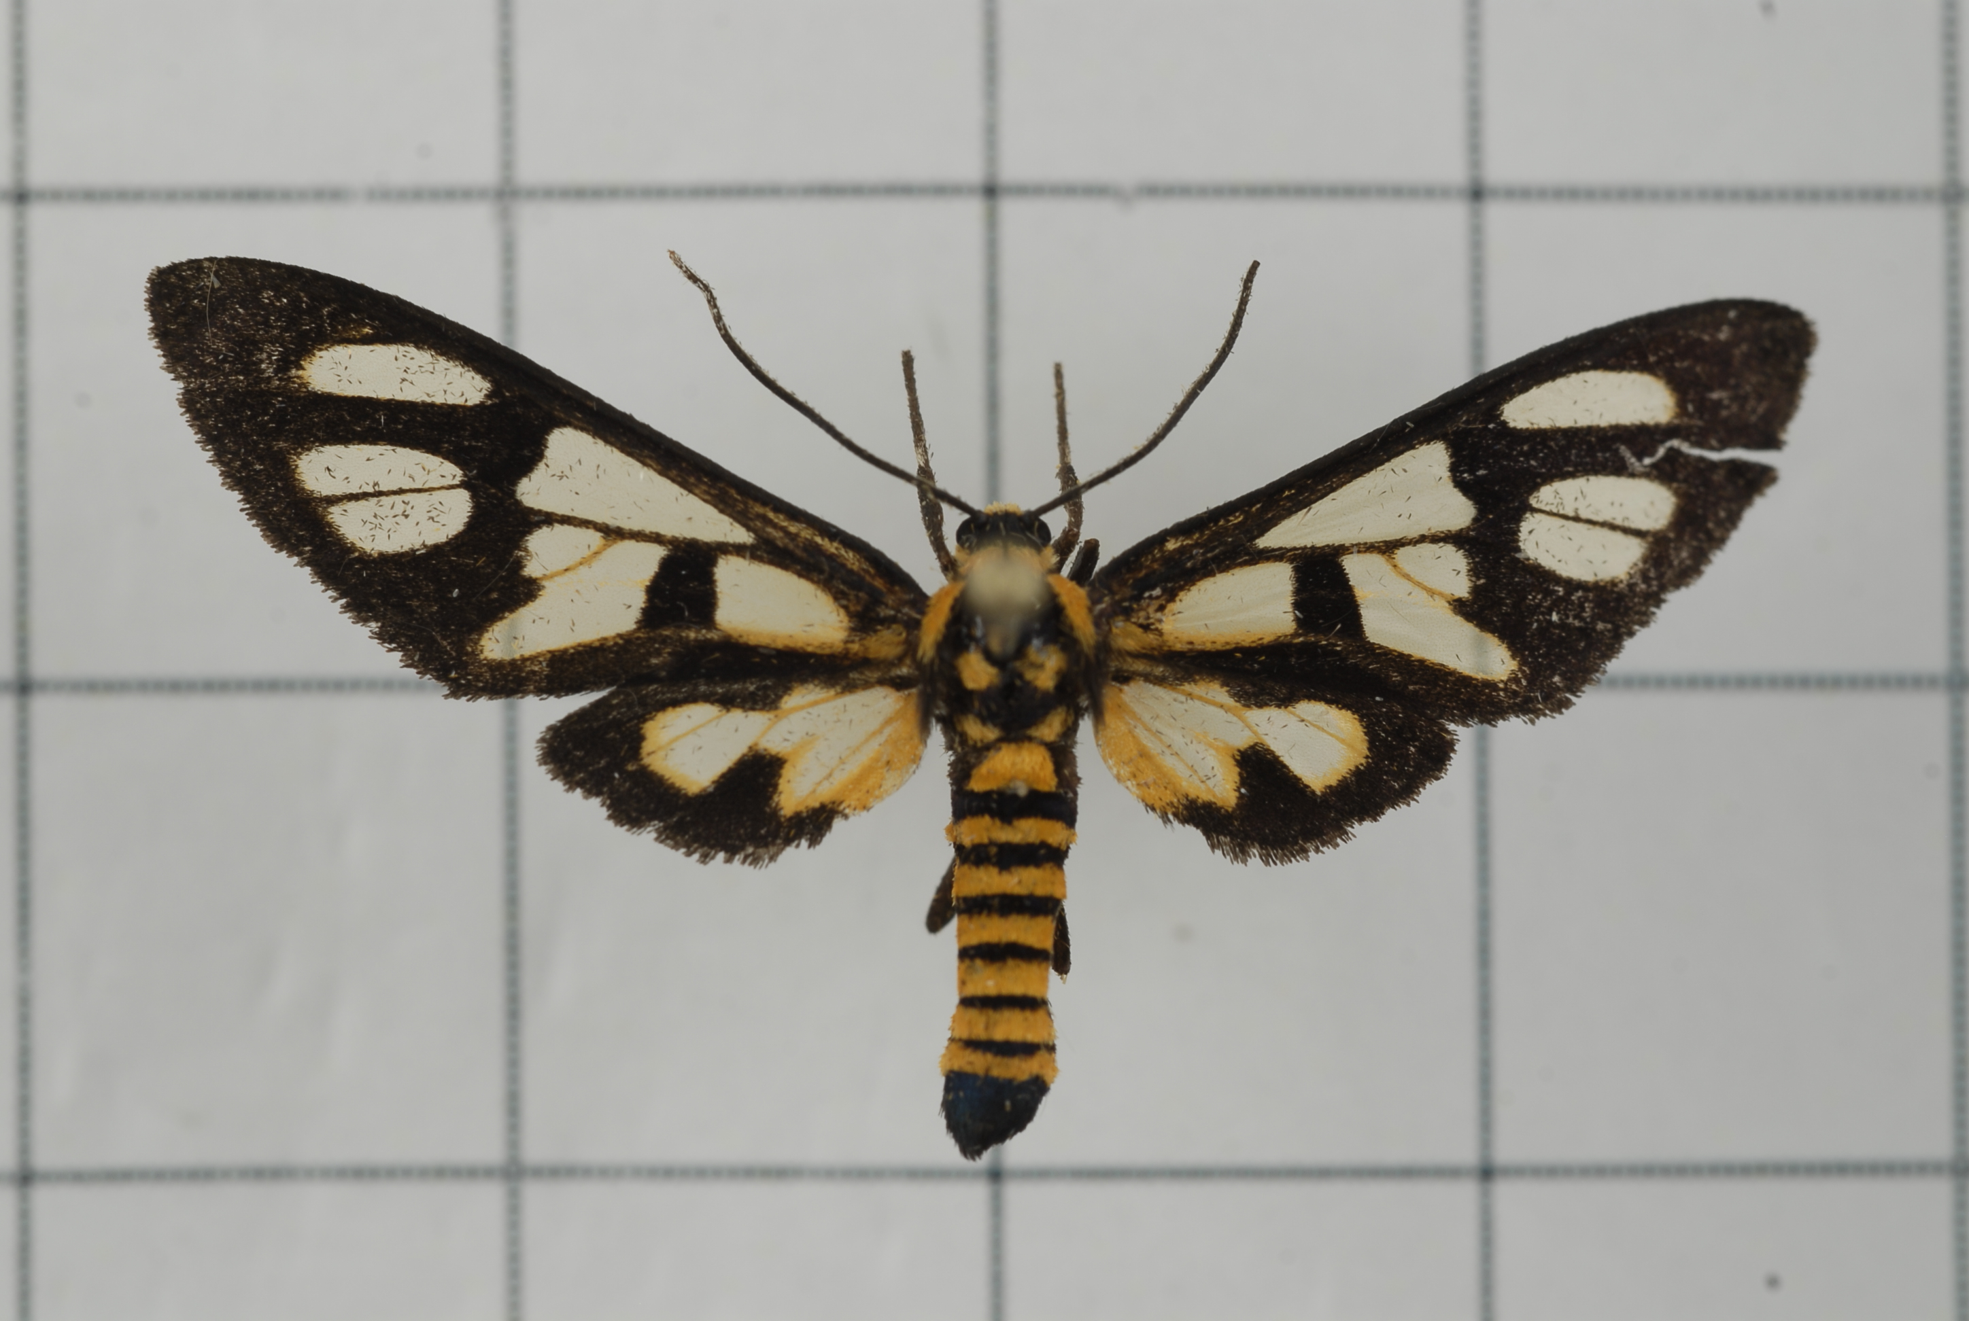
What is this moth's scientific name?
Amata perixanthia
